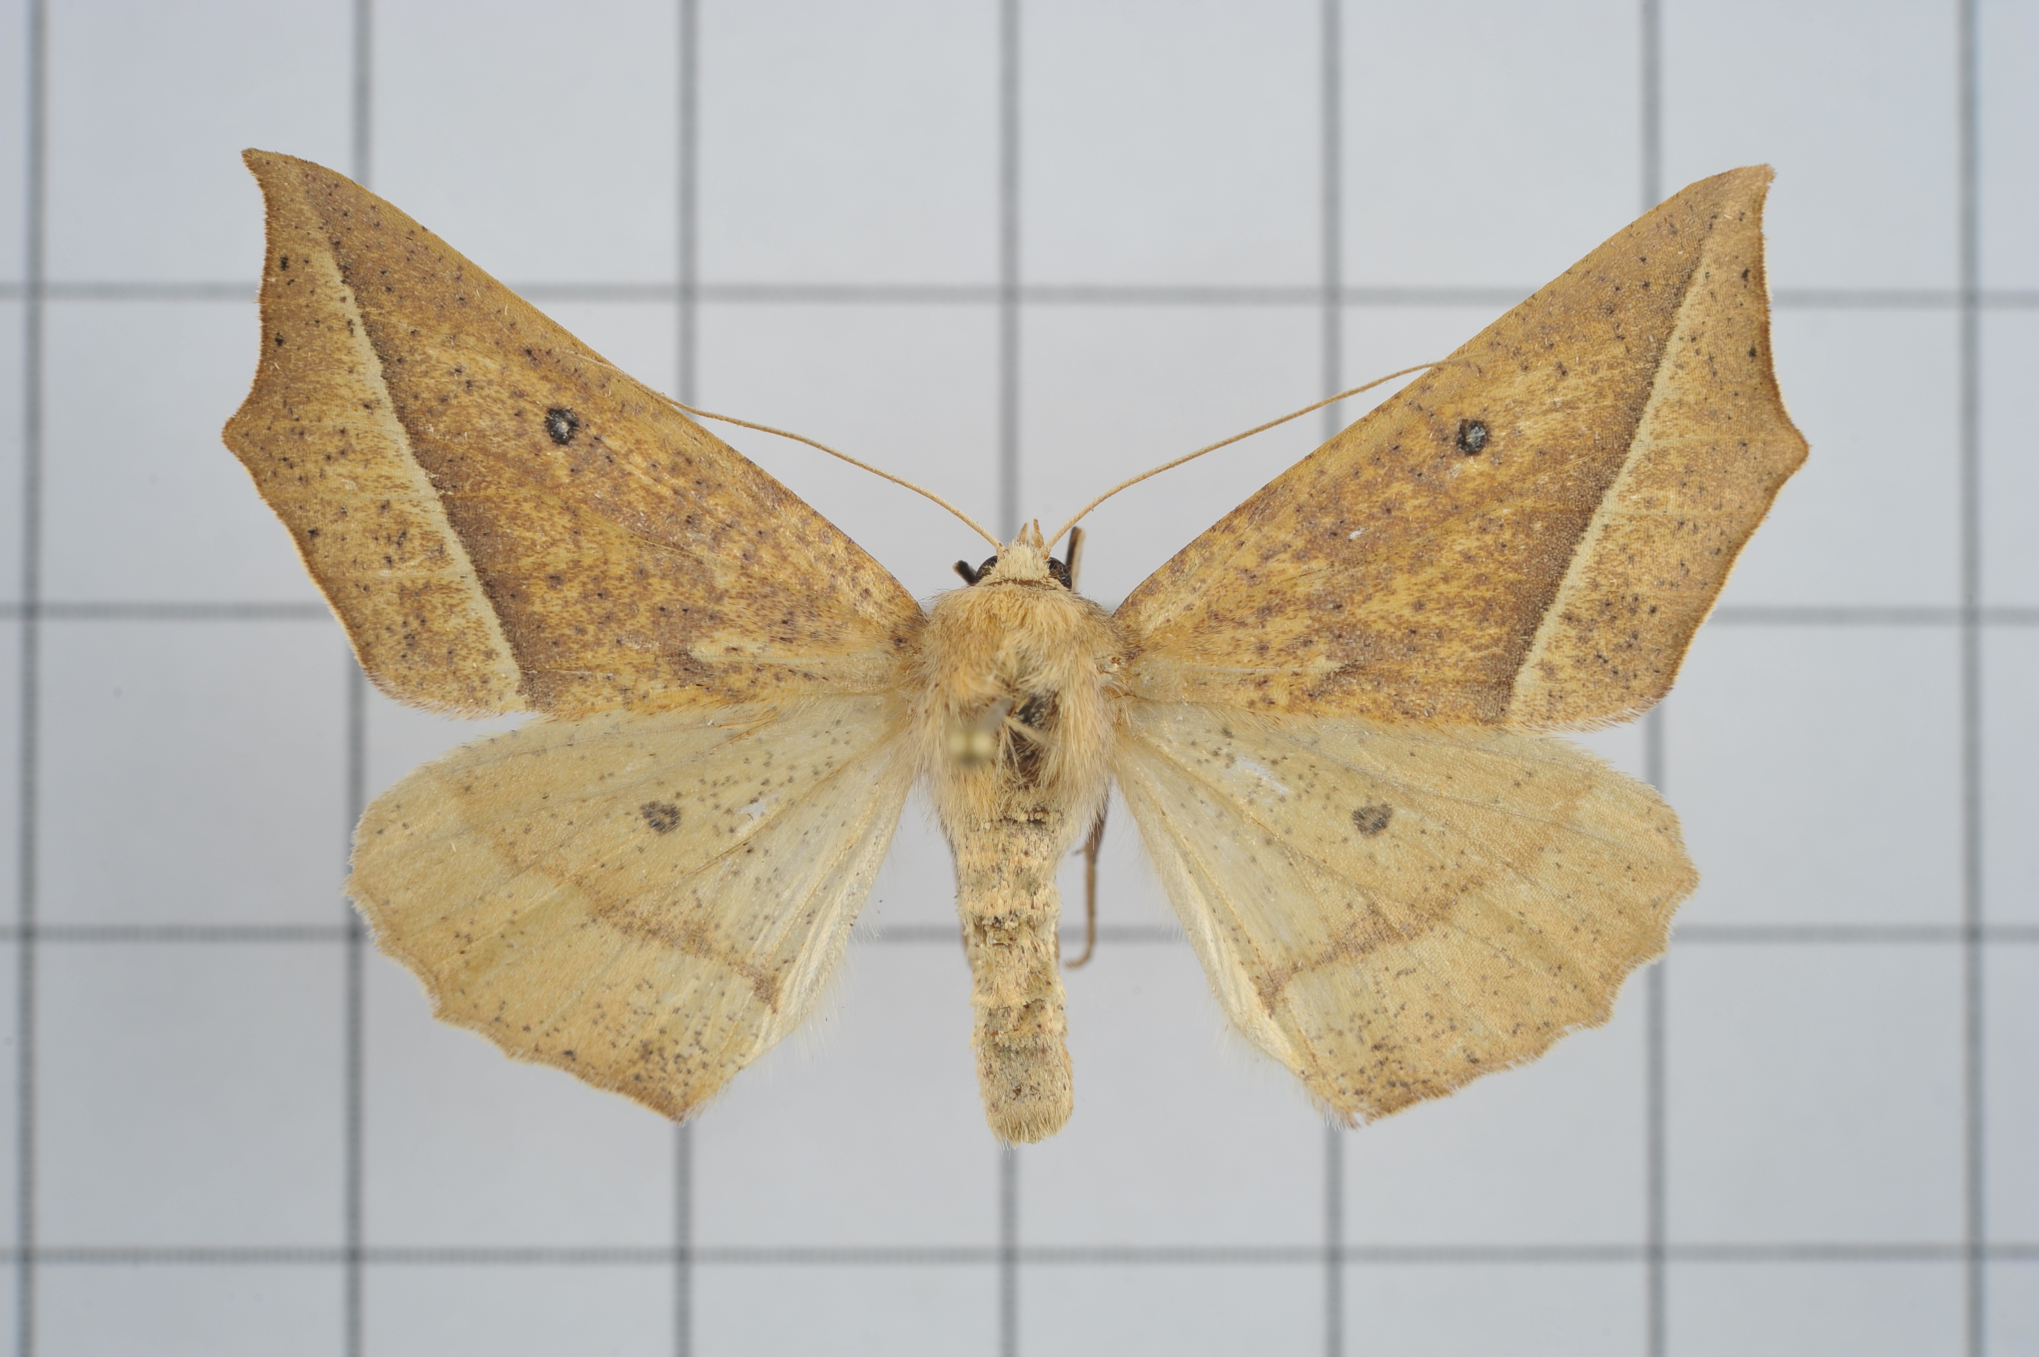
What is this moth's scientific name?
Odontopera albiguttulata
